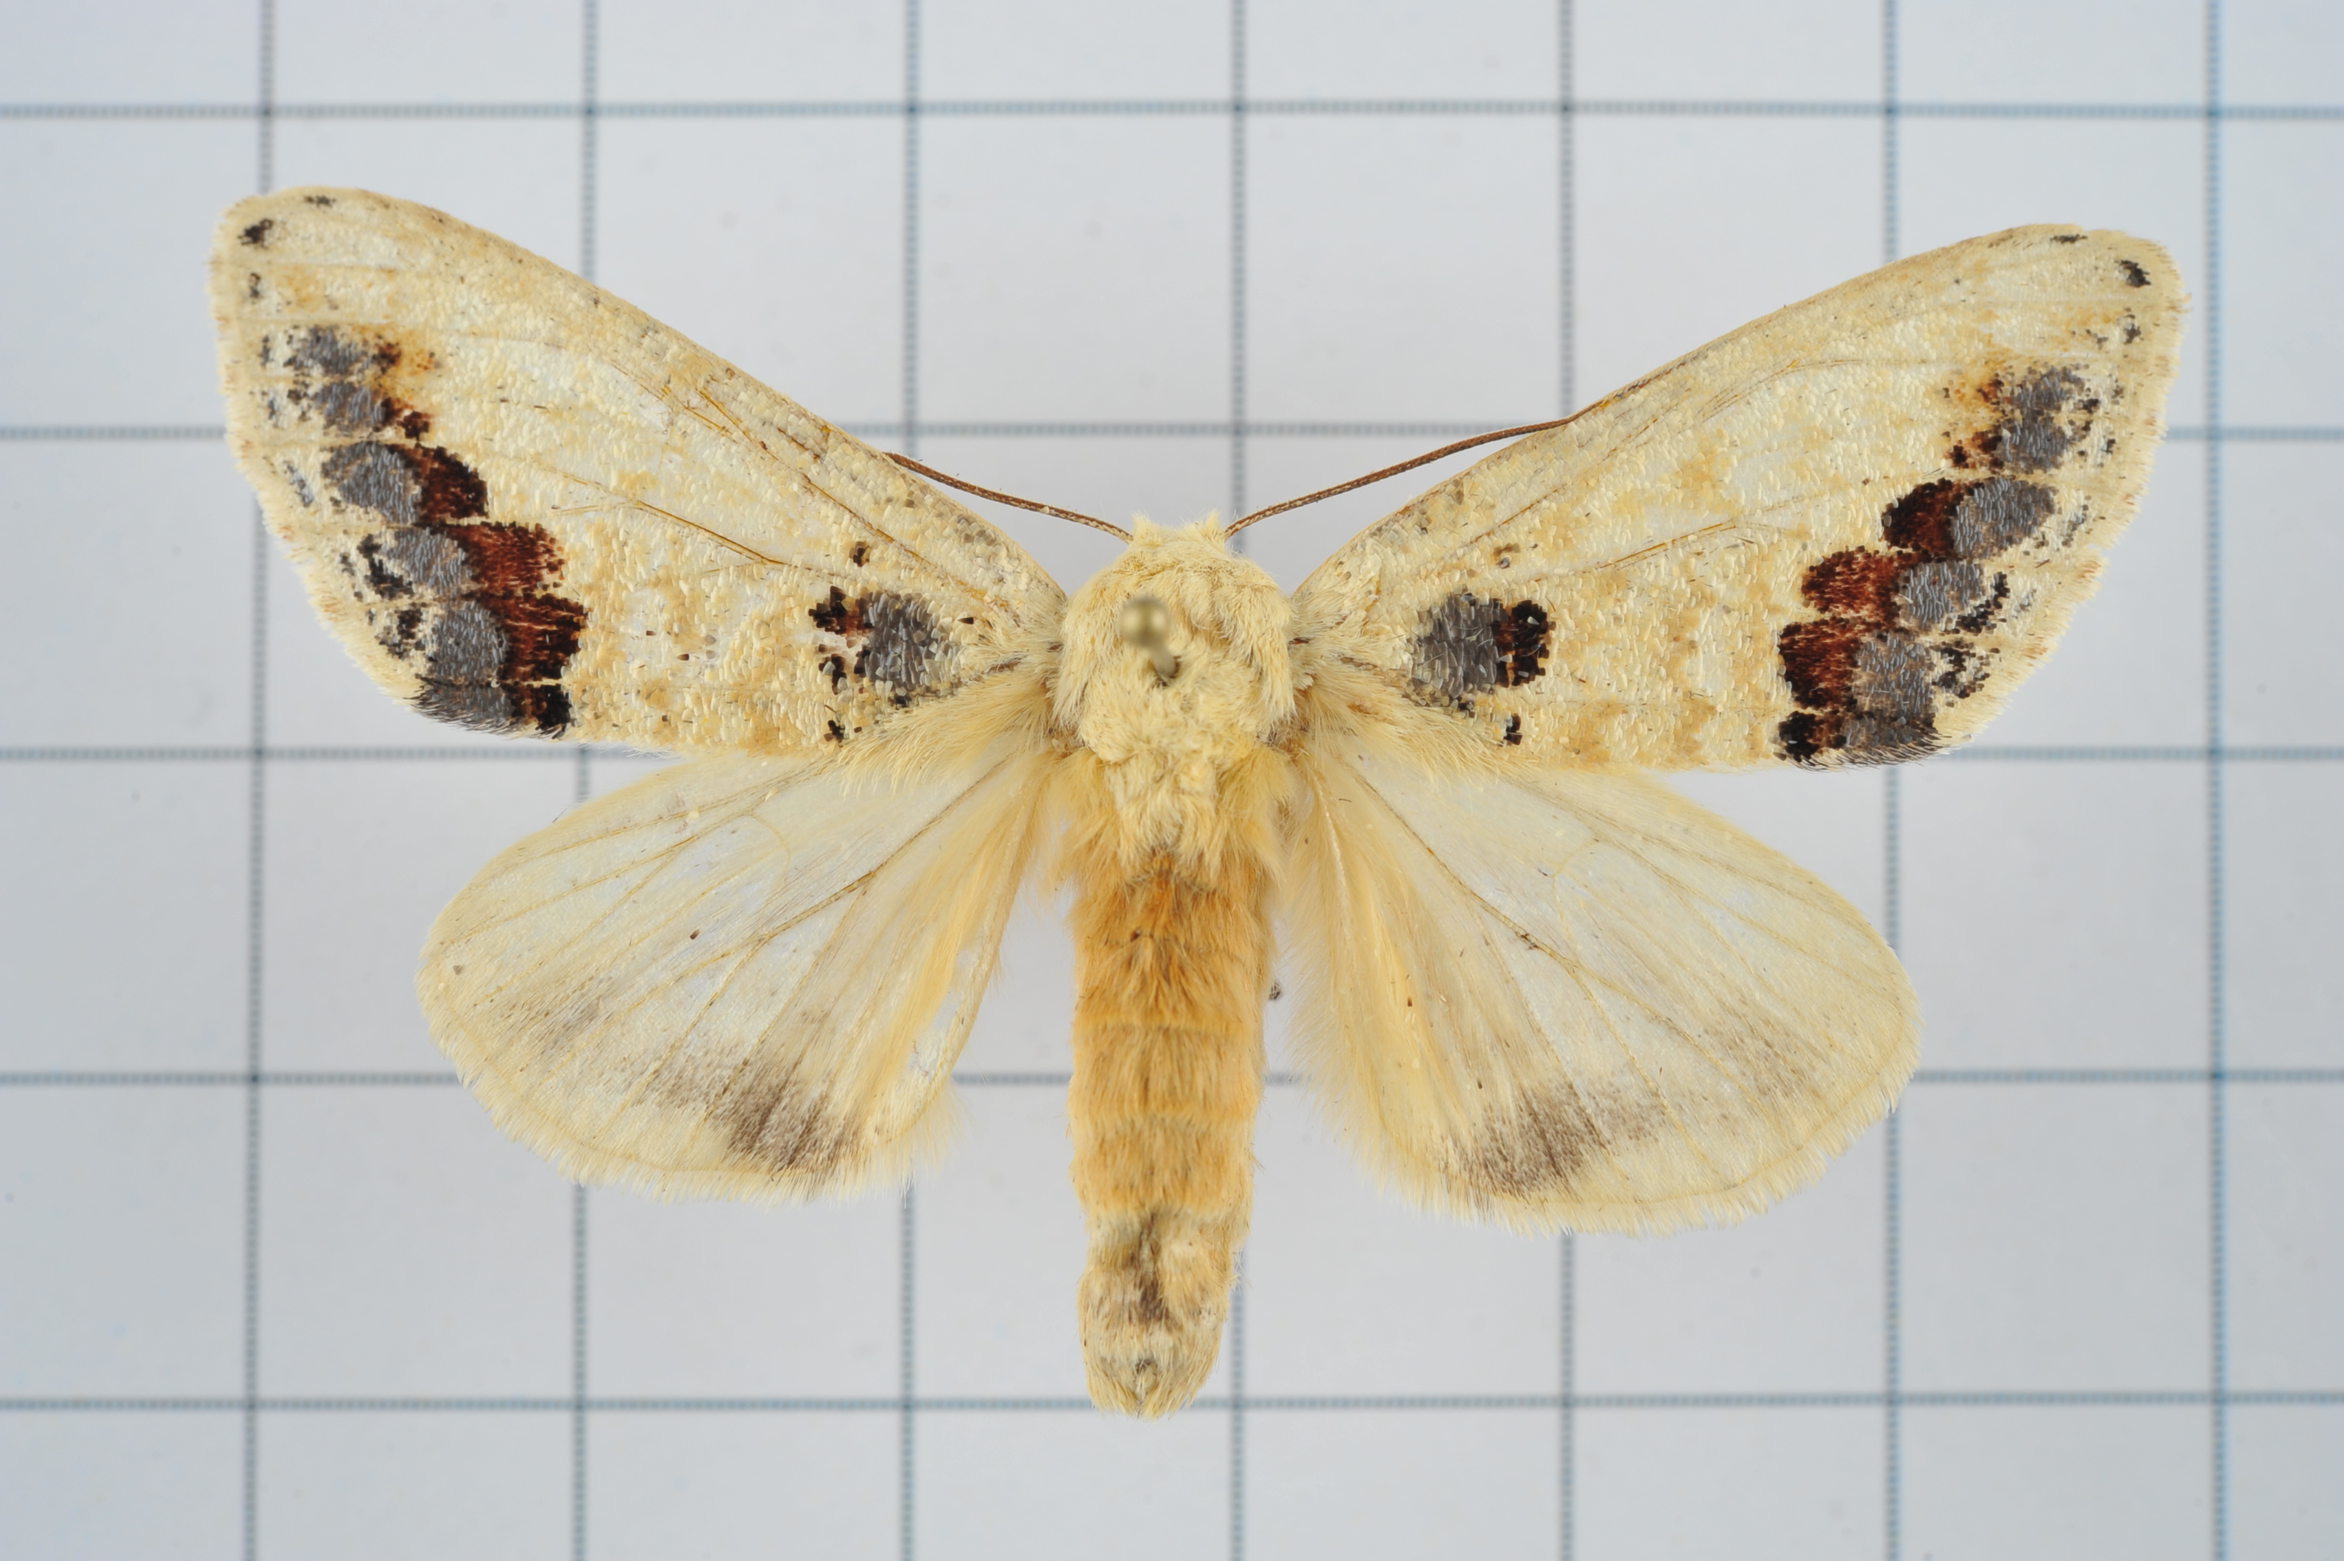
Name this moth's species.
Phalera flavescens flavescens
